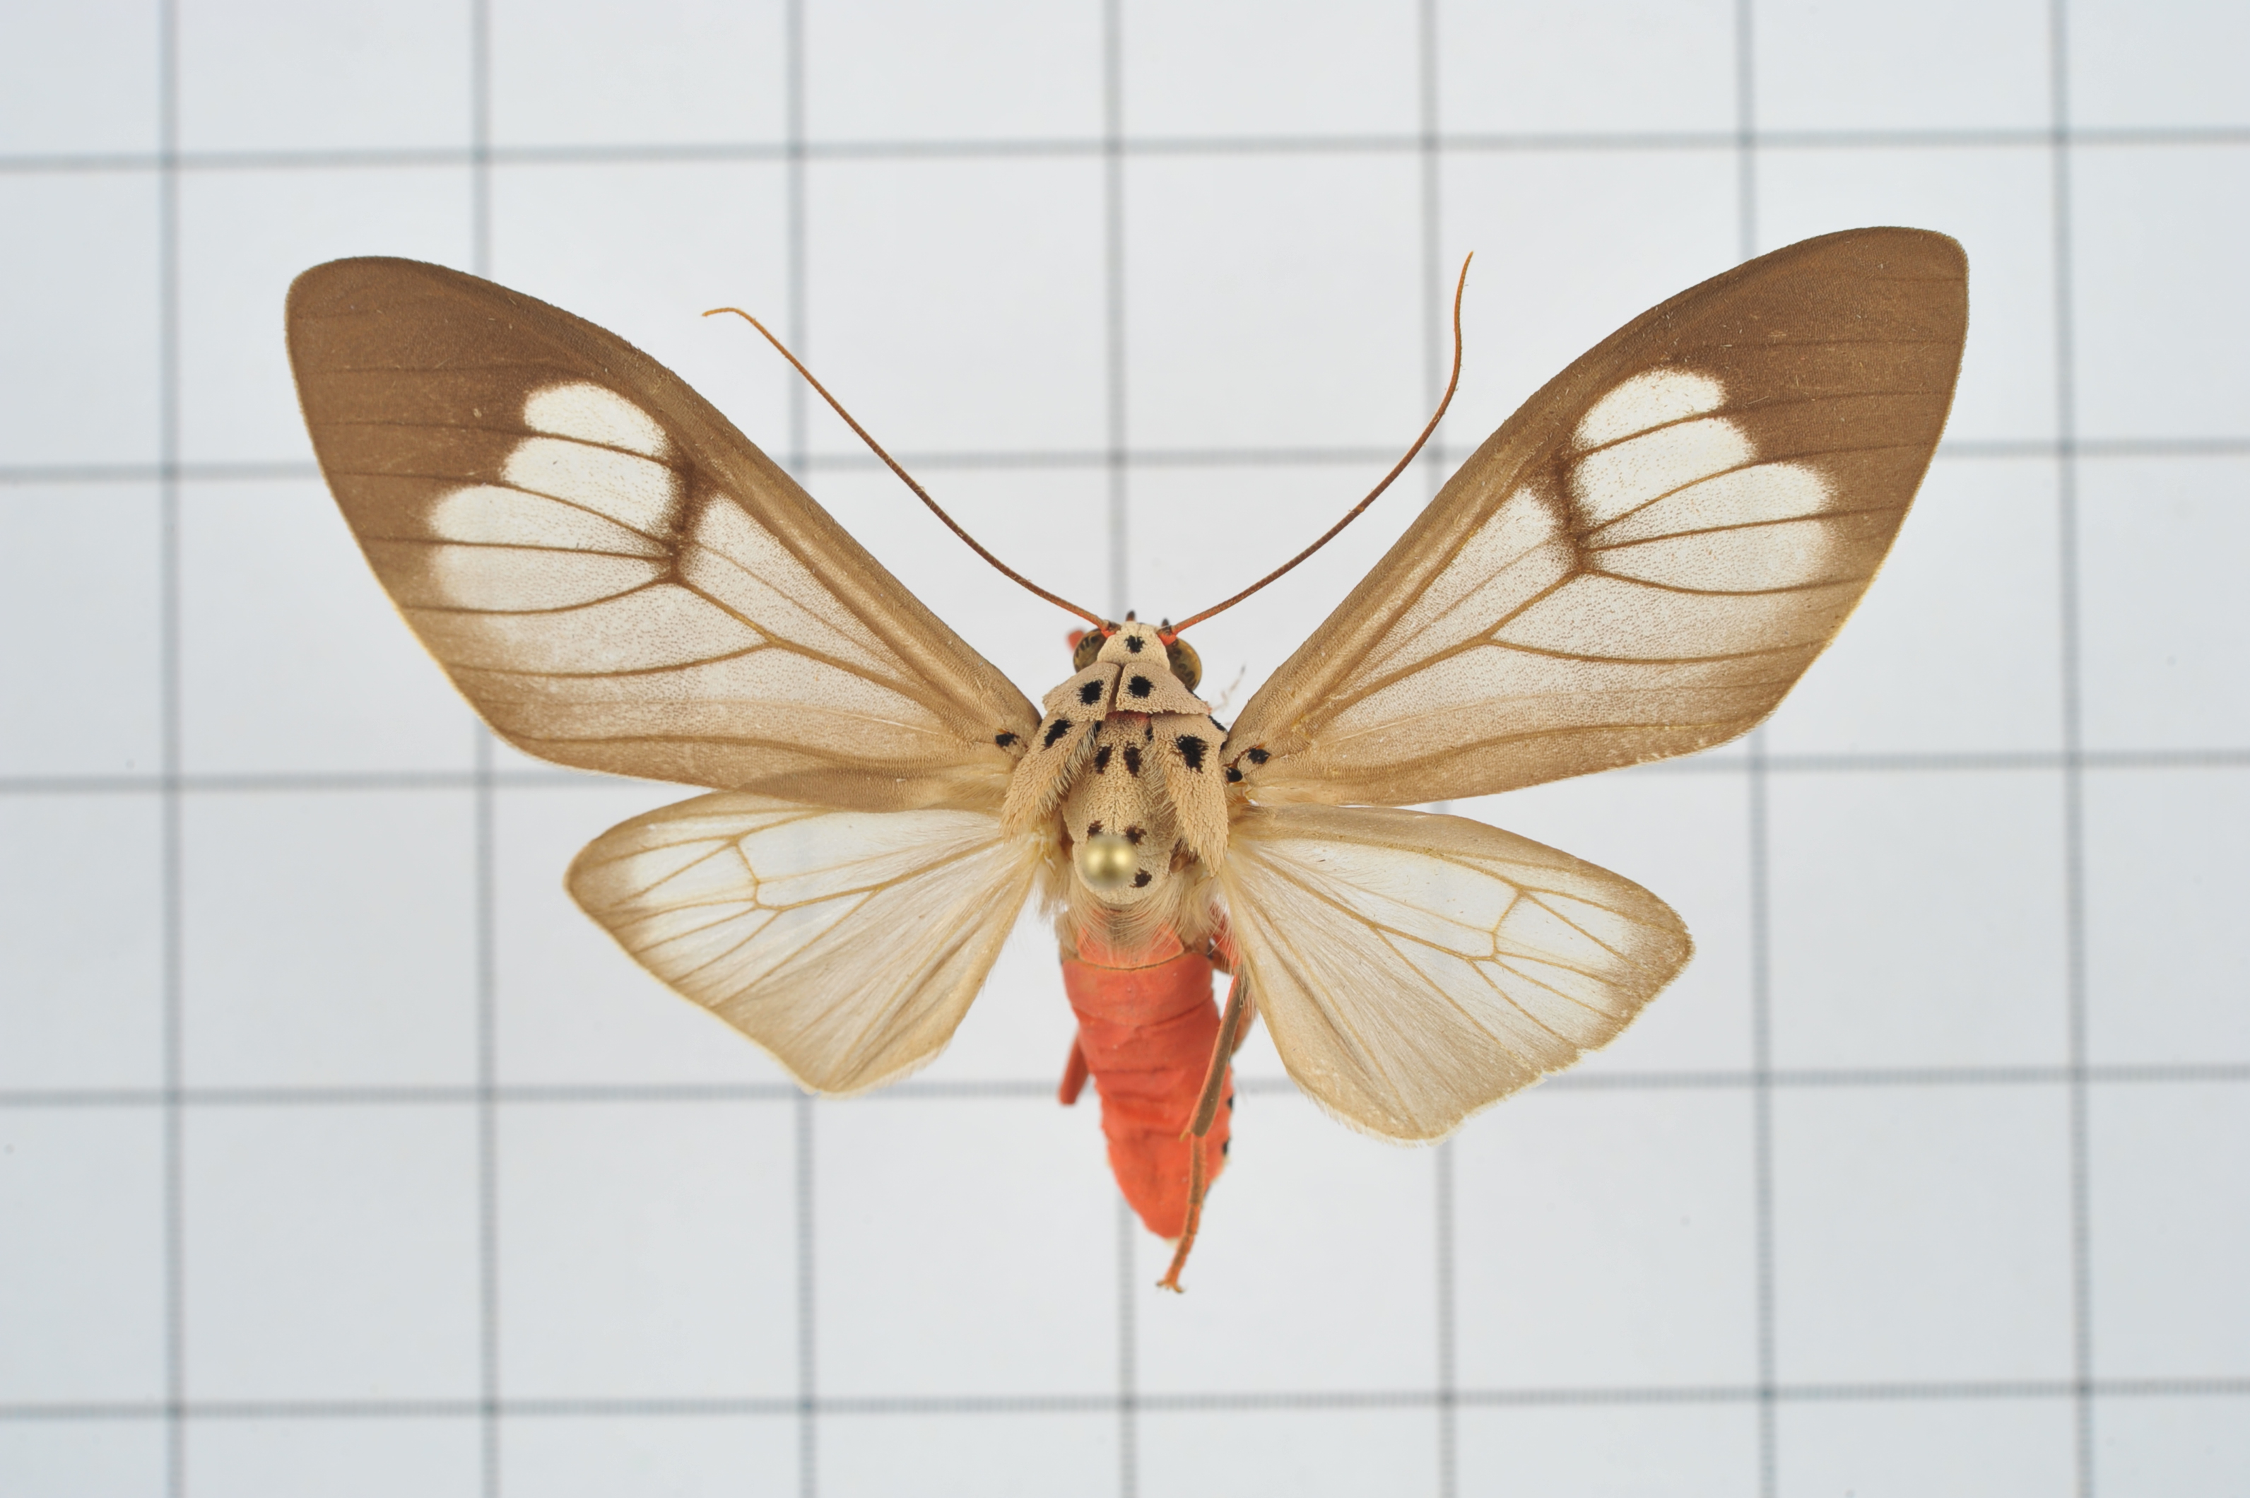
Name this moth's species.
Amerila astreus
